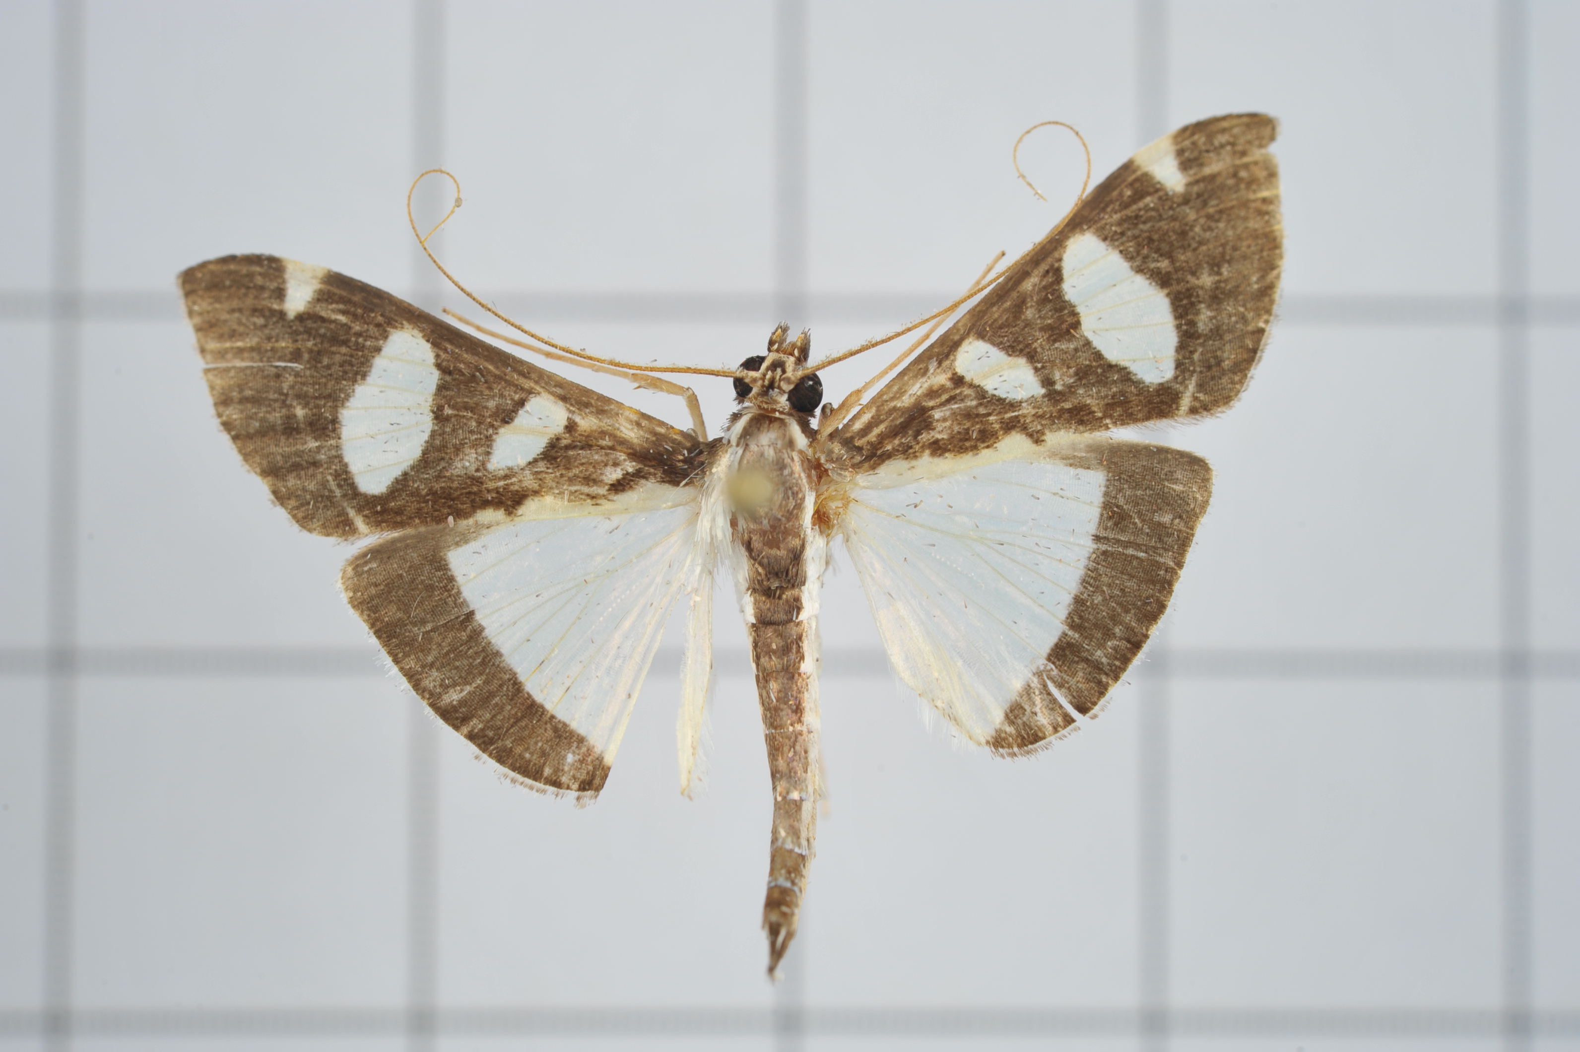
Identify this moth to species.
Glyphodes actorionalis
